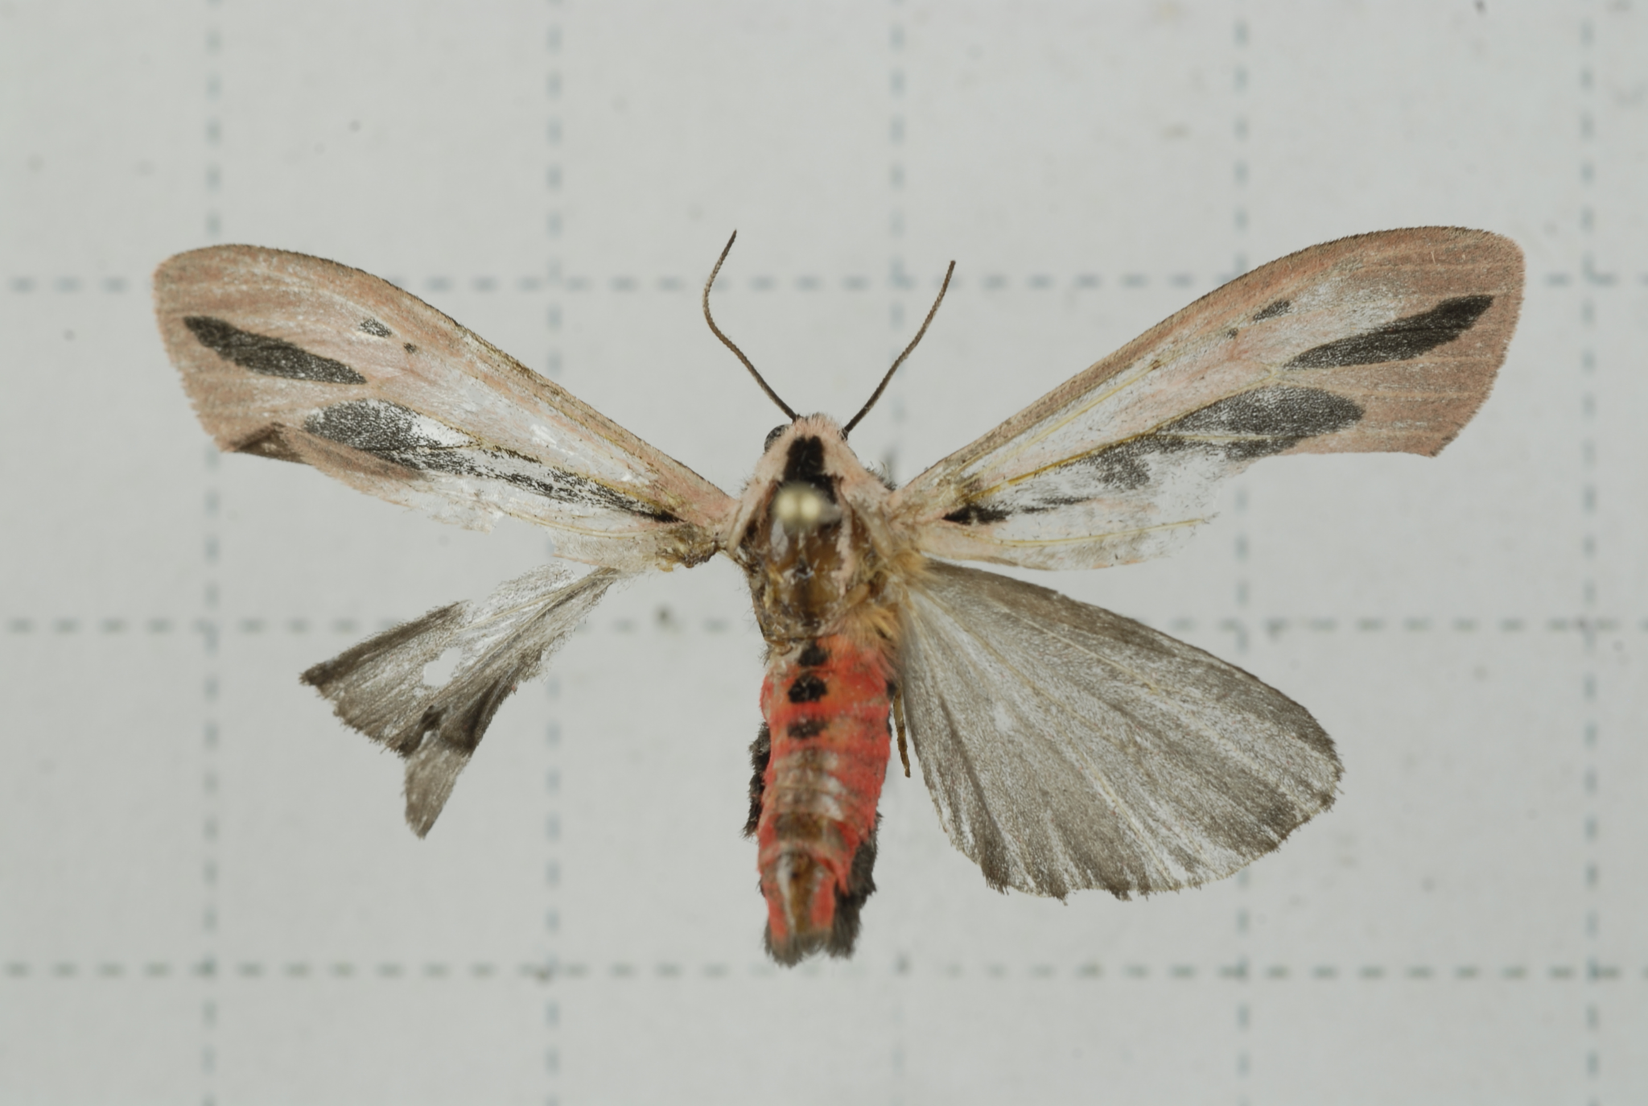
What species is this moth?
Creatonotos gangis
